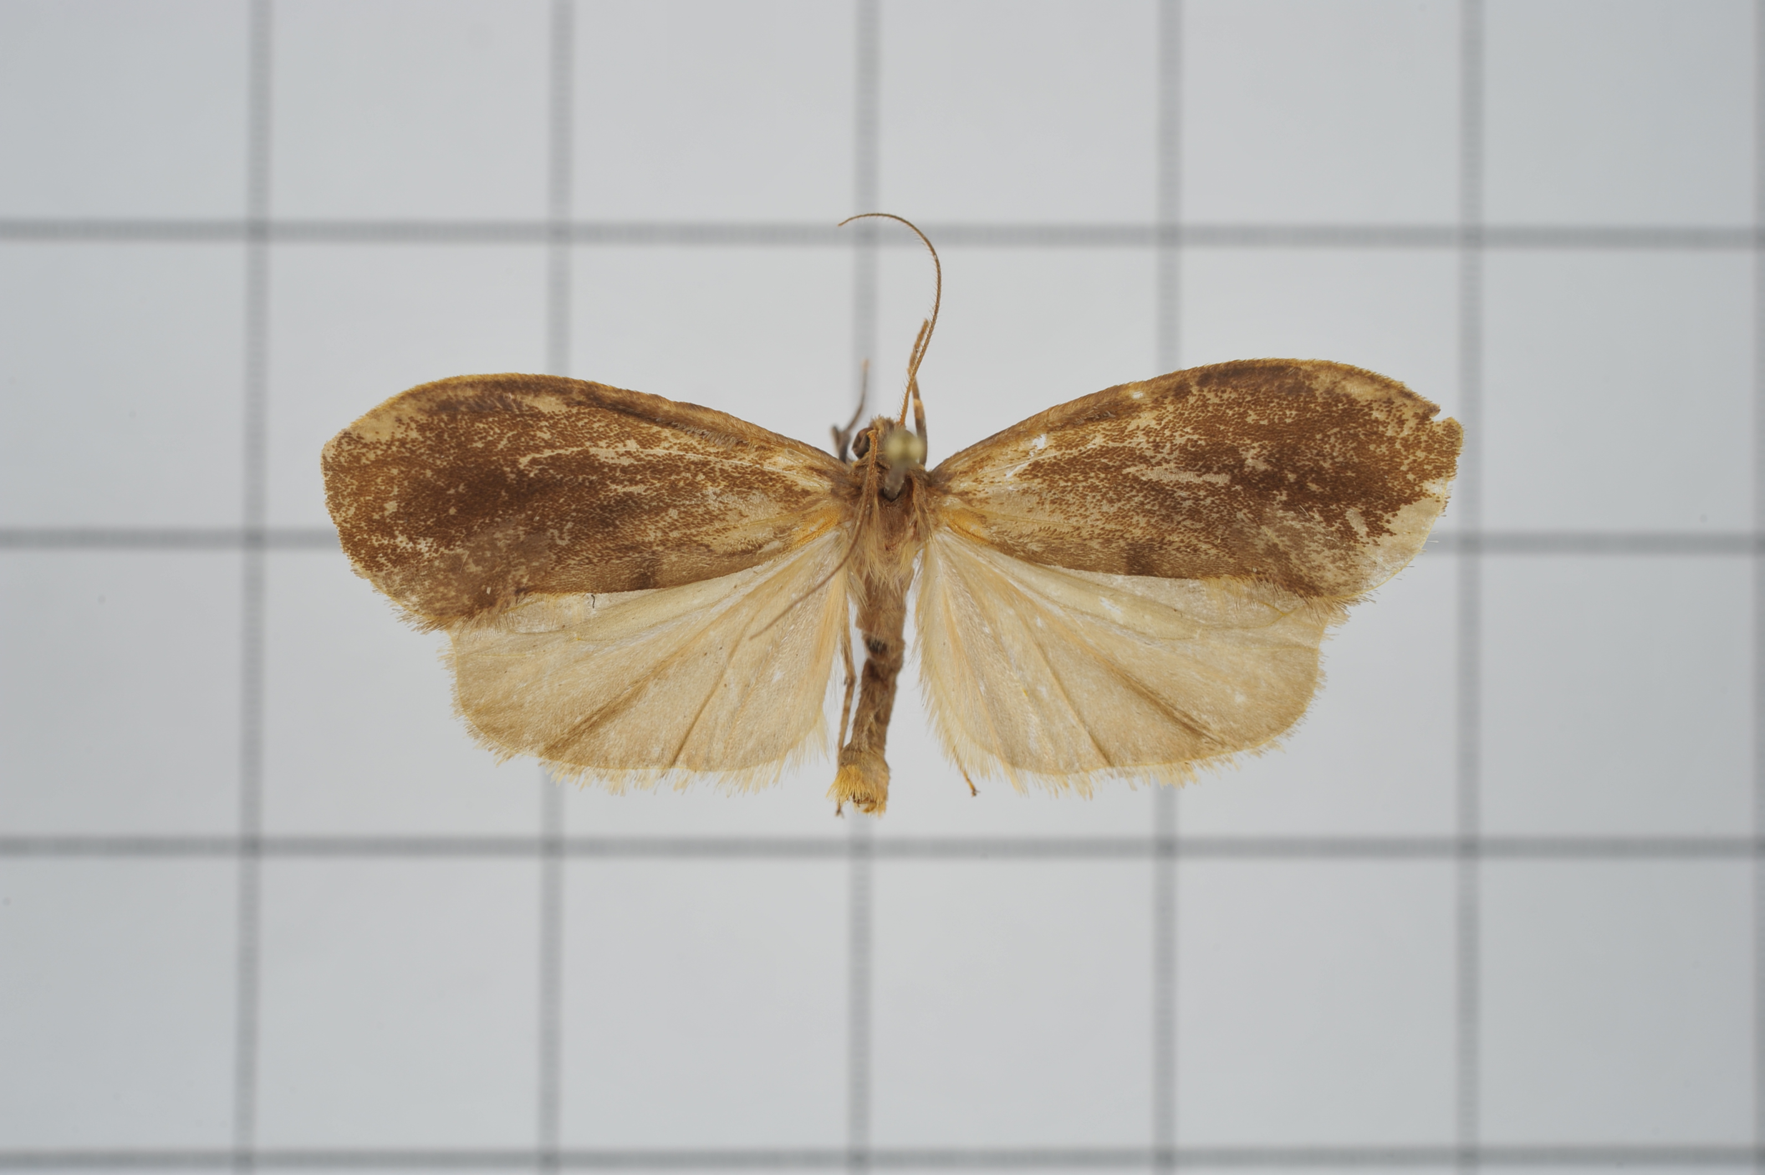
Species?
Gampola sinica
